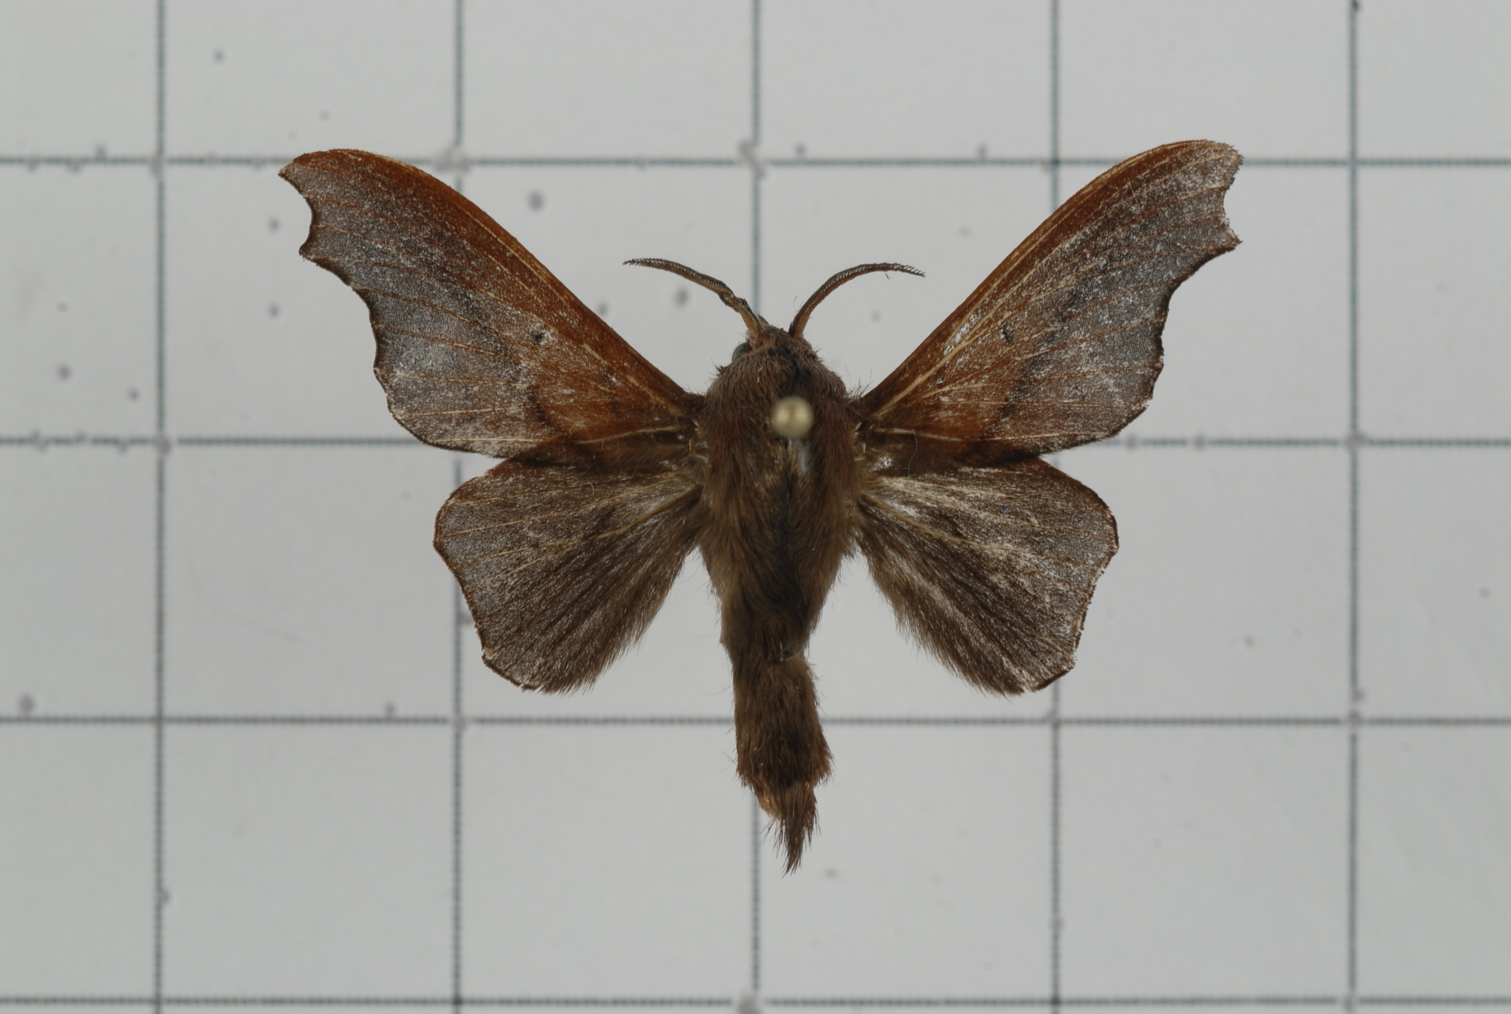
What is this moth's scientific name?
Bharetta owadai
